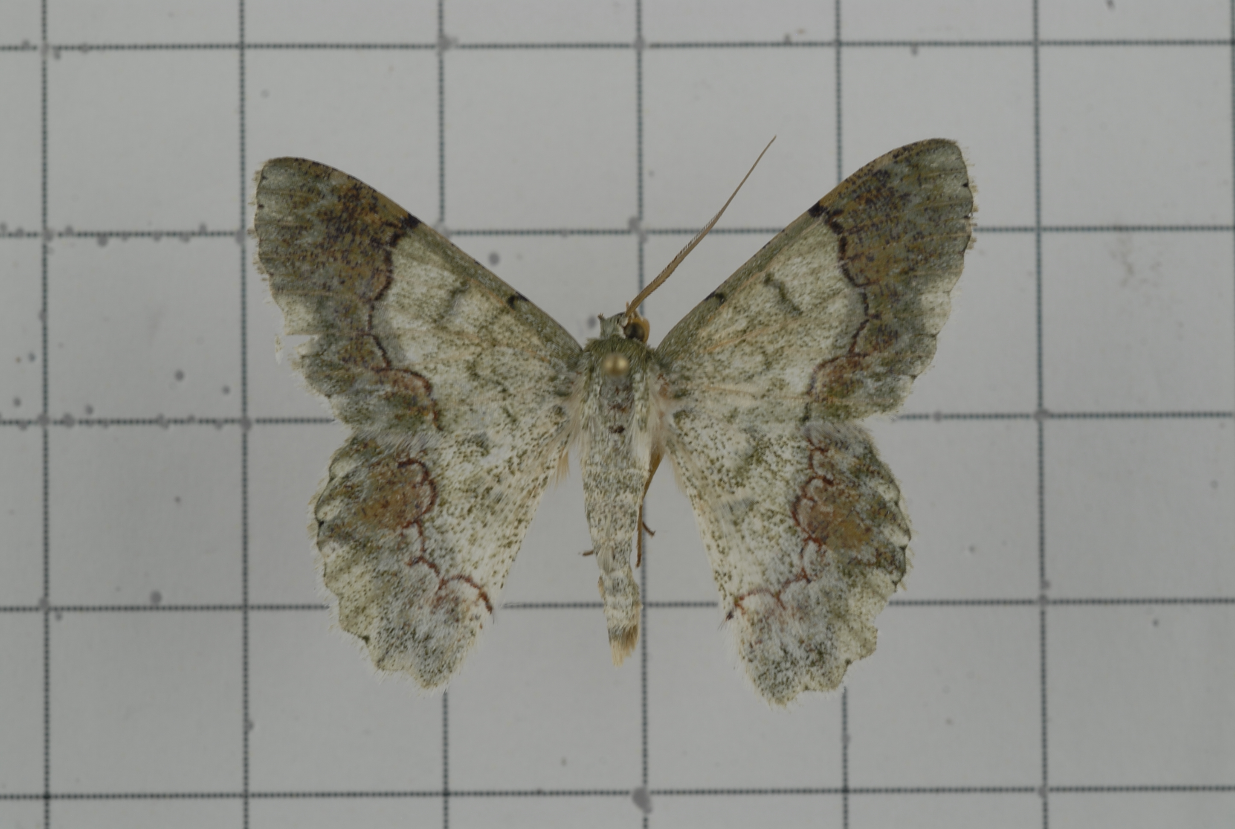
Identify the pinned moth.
Pingasa ruginaria pacifica
